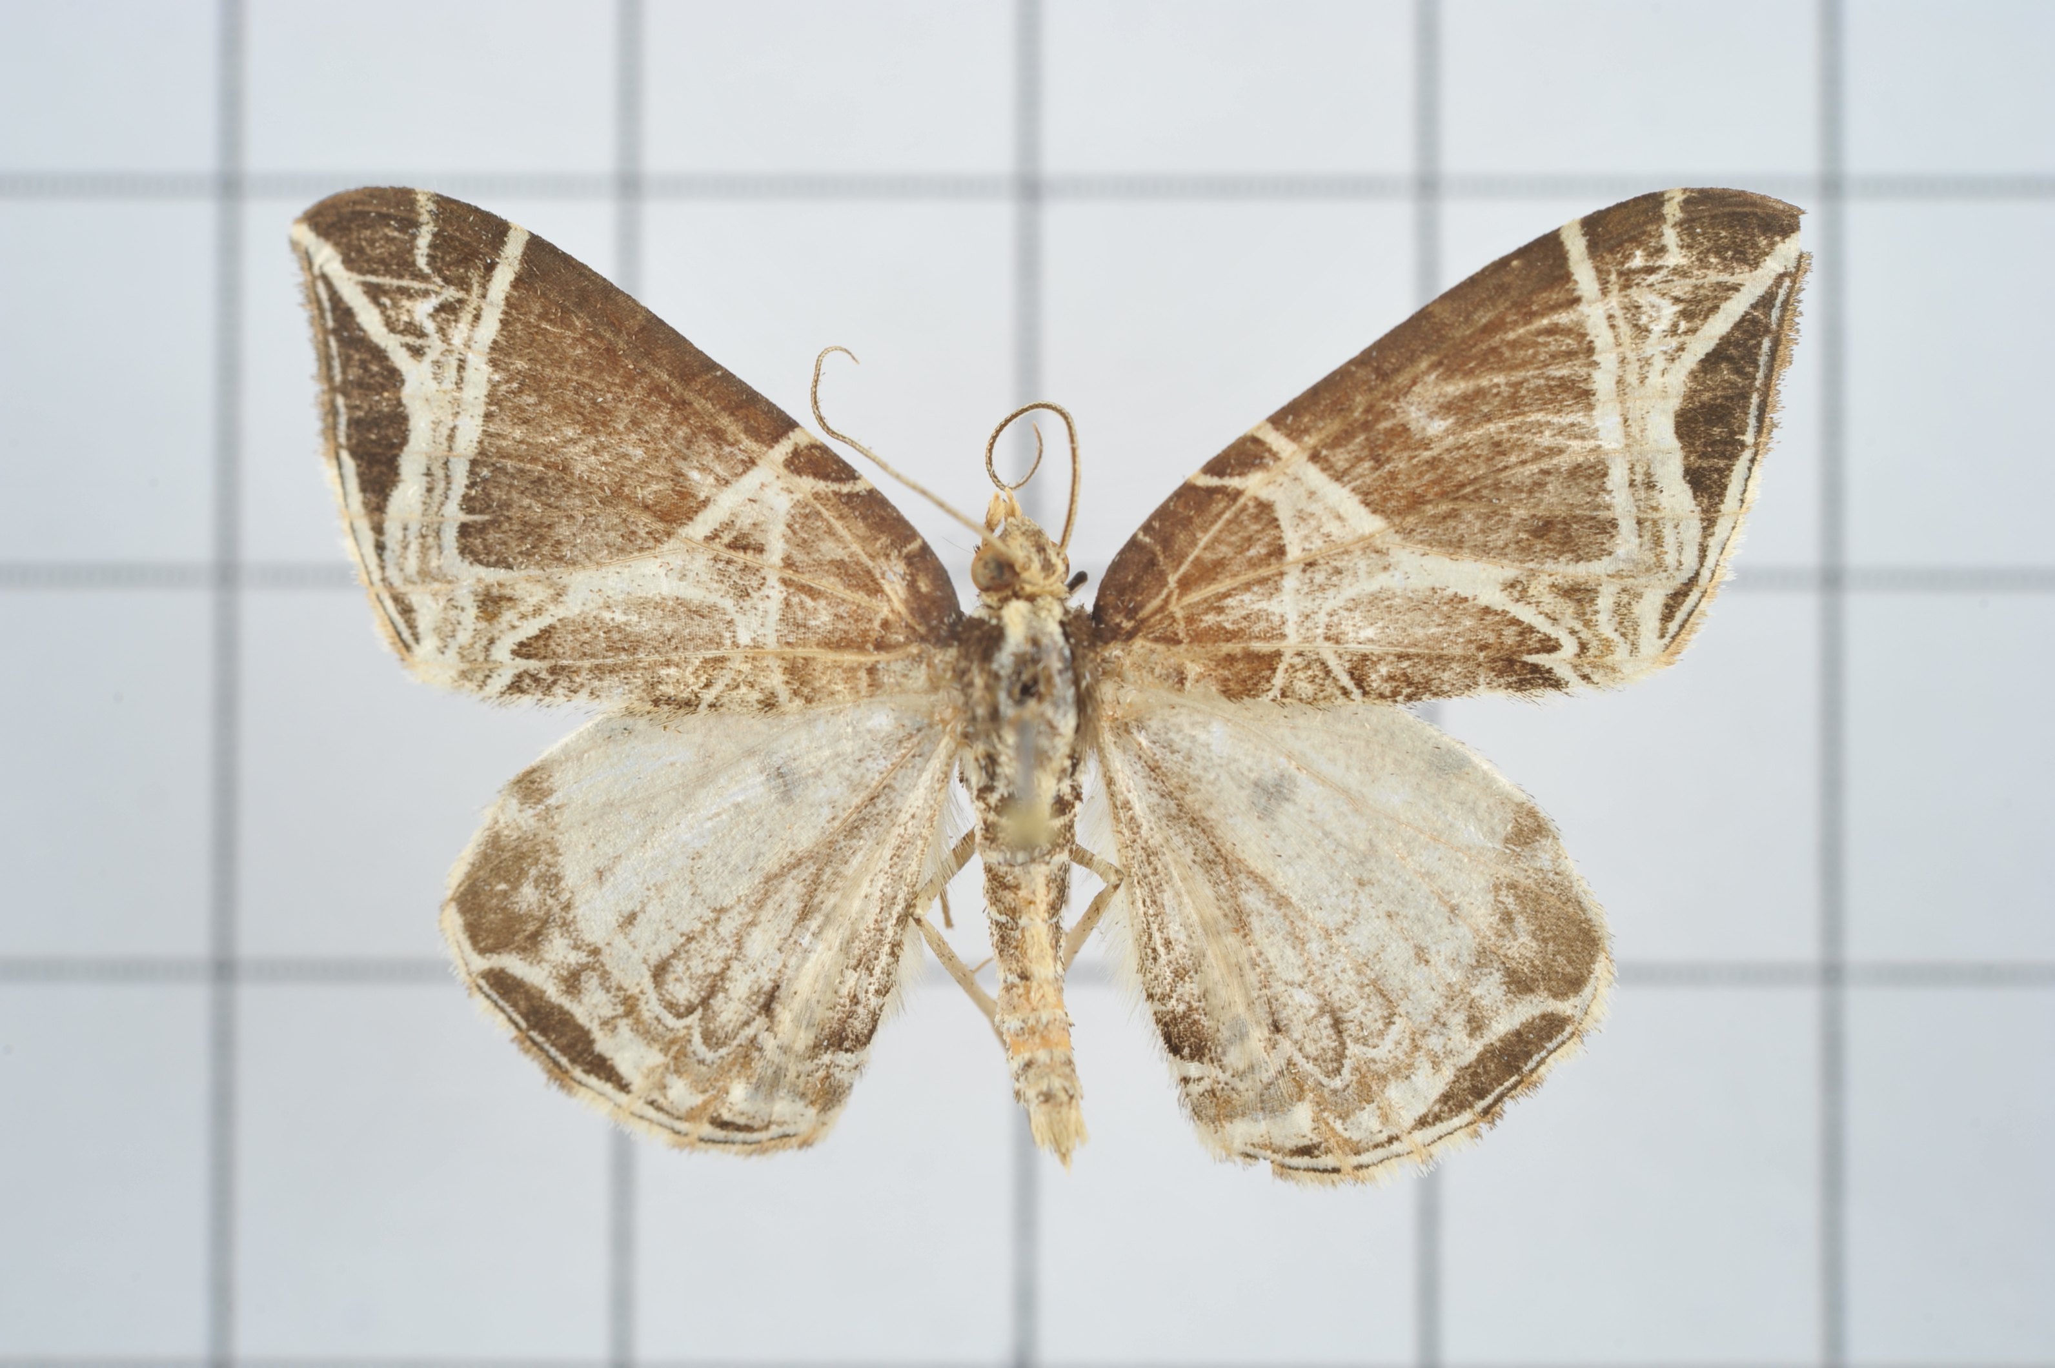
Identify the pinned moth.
Ecliptopera benigna
